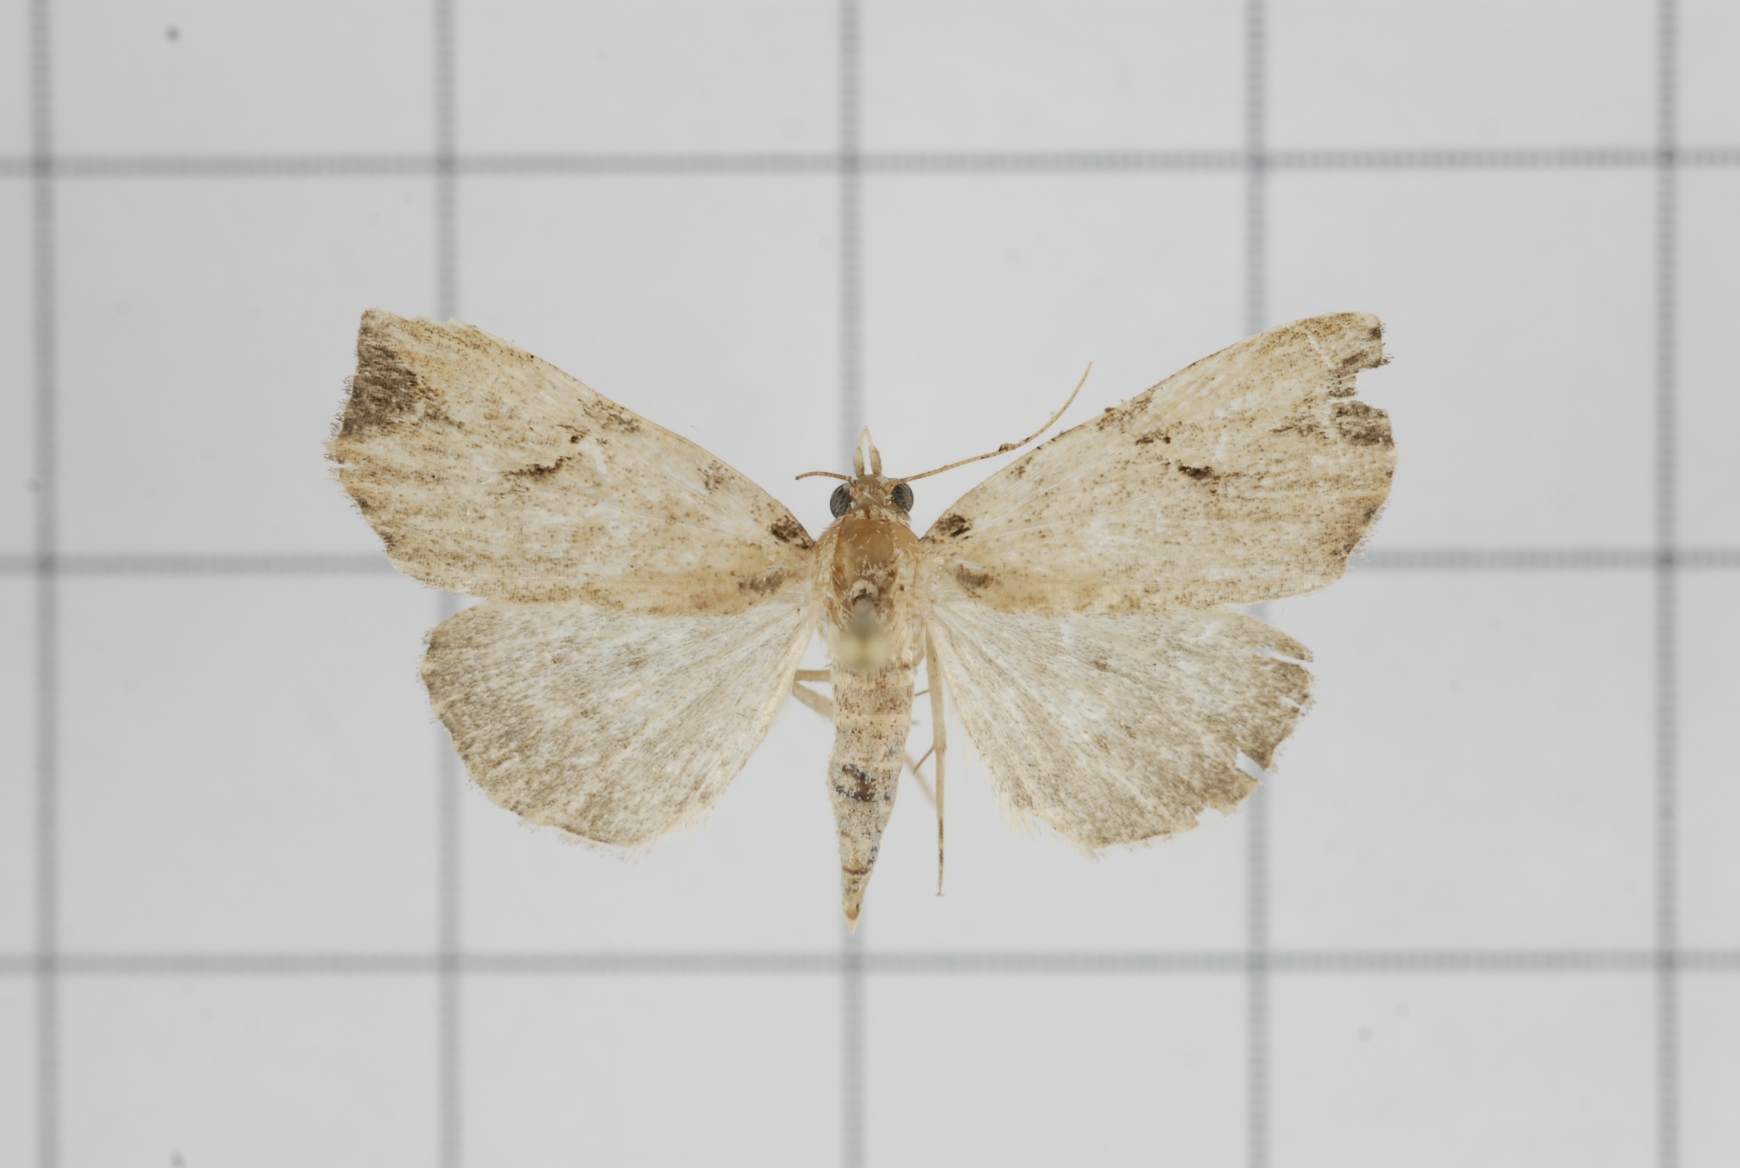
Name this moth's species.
Oglasa costimacula
